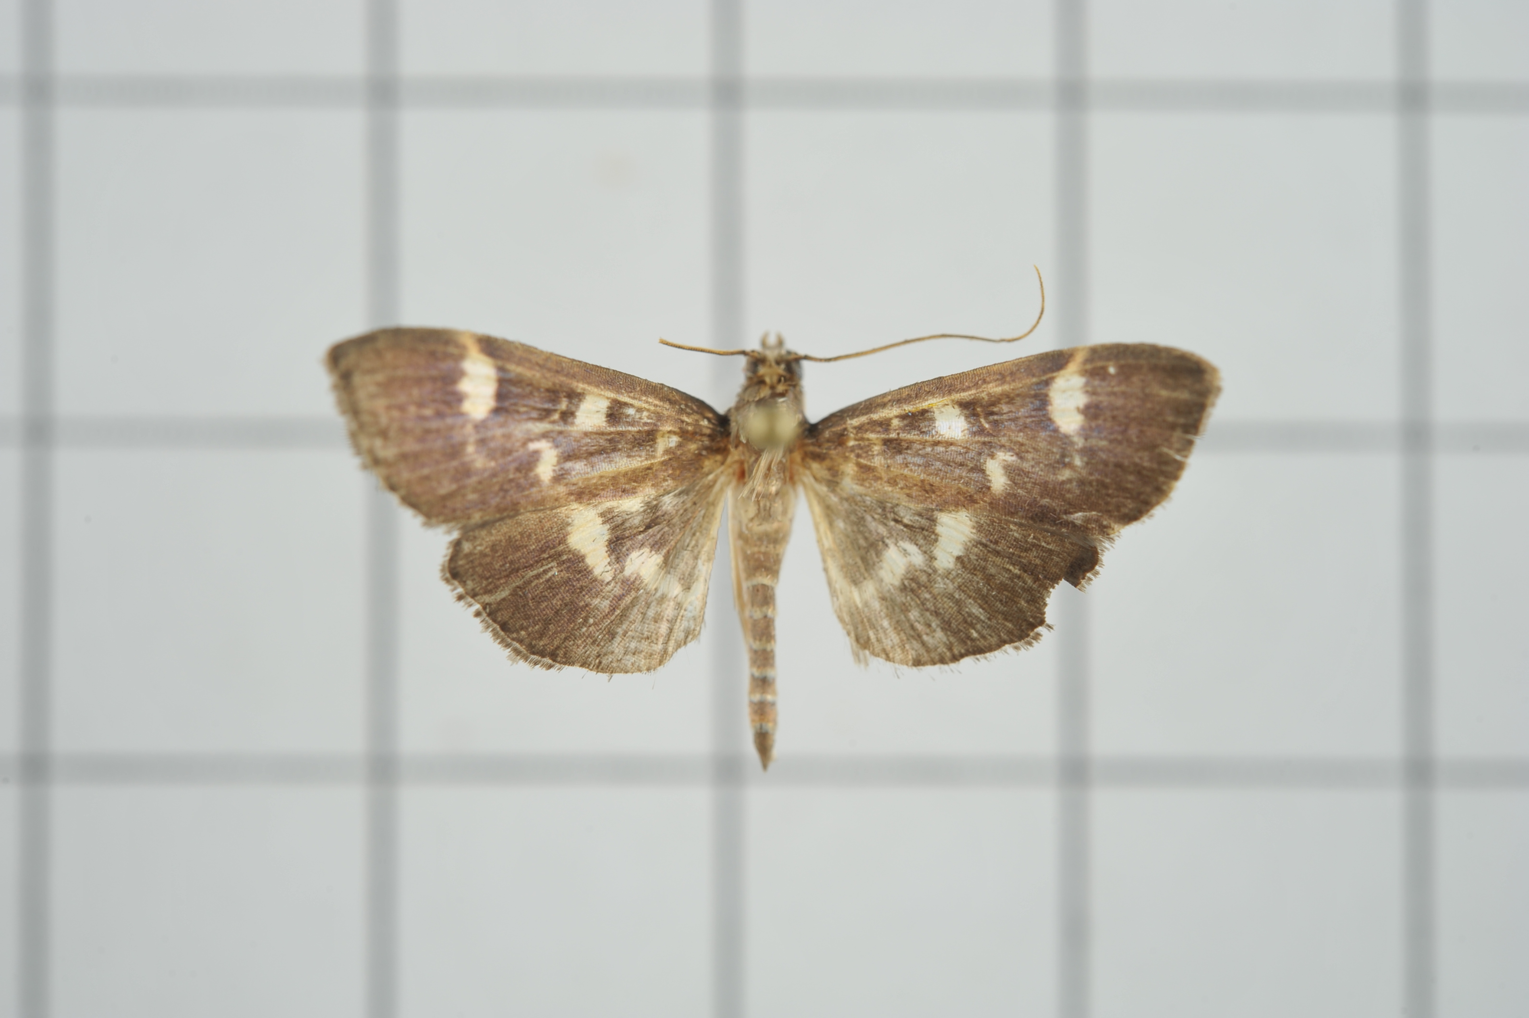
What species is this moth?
Herpetogramma luctuosalis
